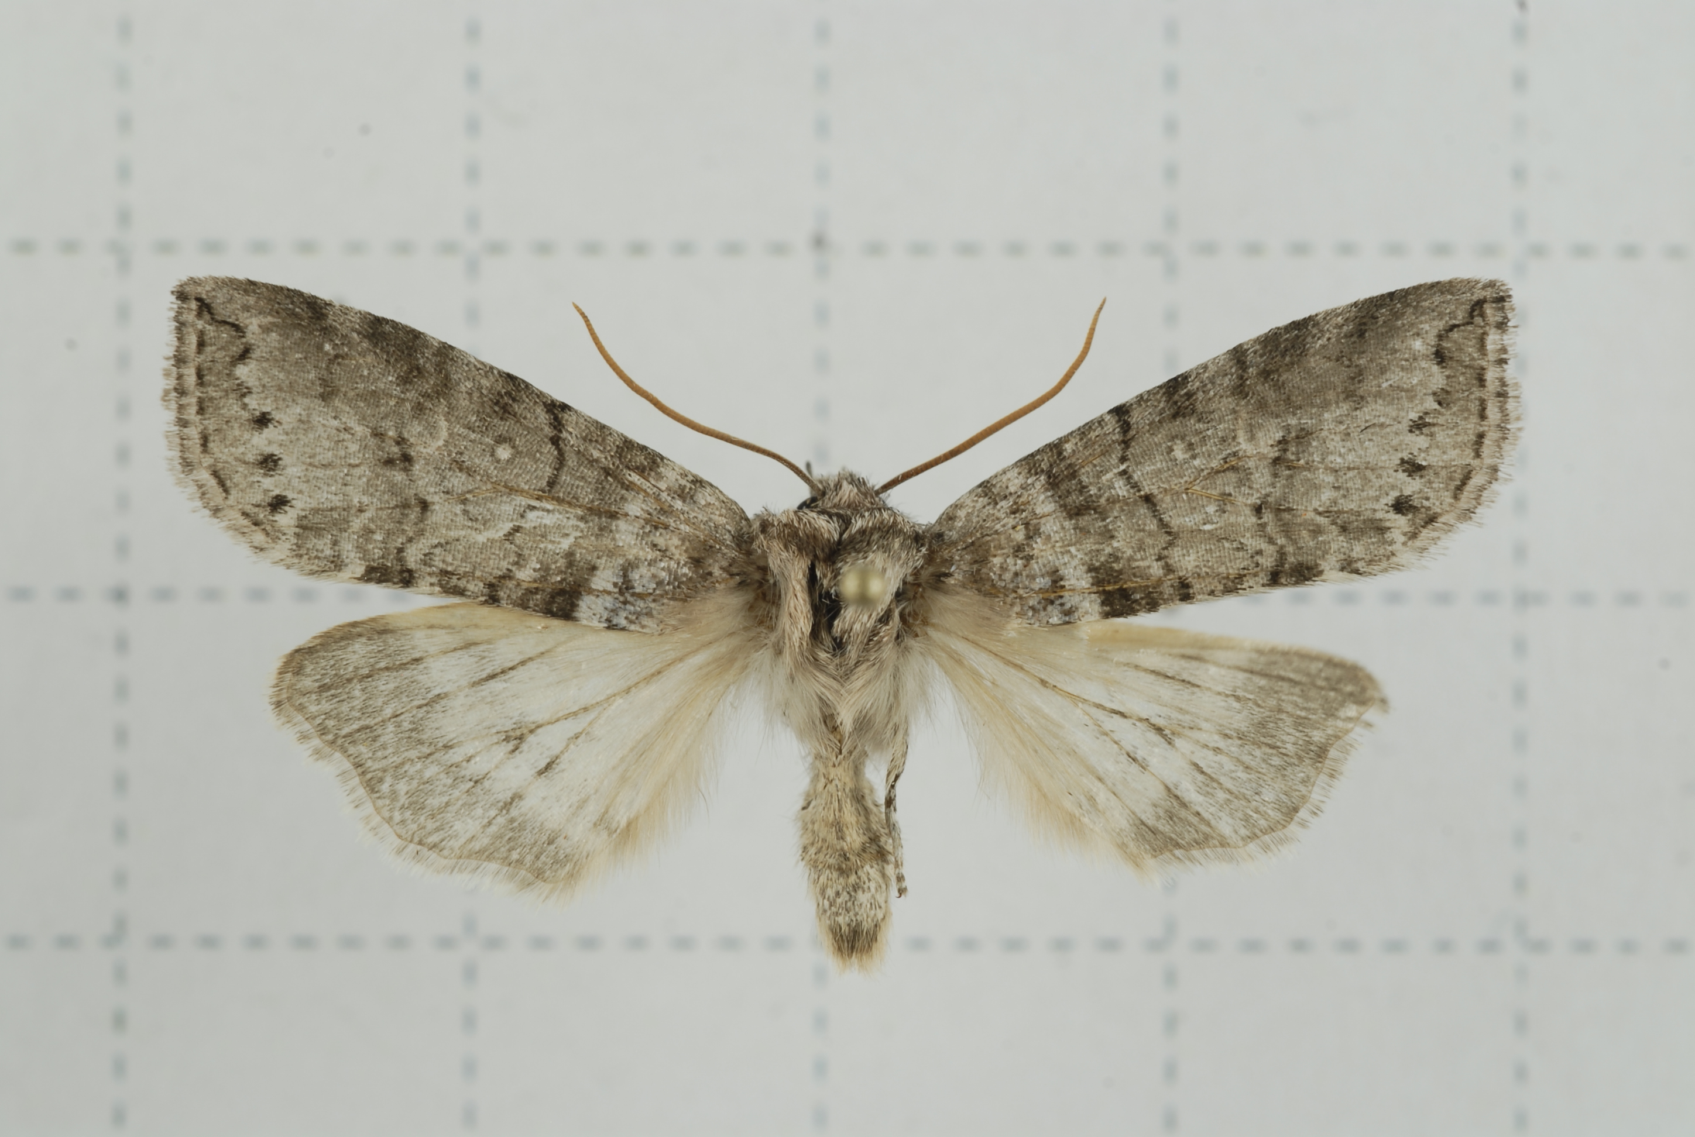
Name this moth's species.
Demopsestis formosana
